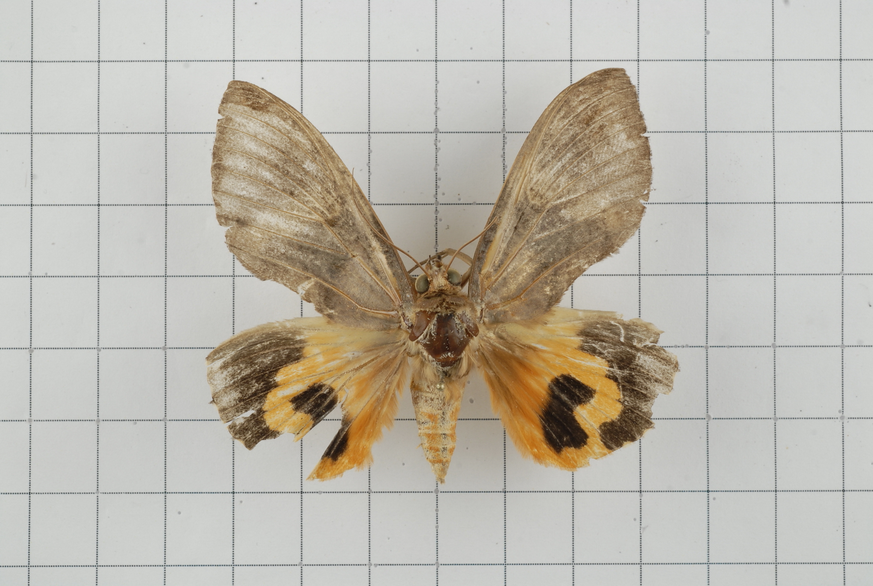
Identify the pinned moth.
Eudocima phalonia
